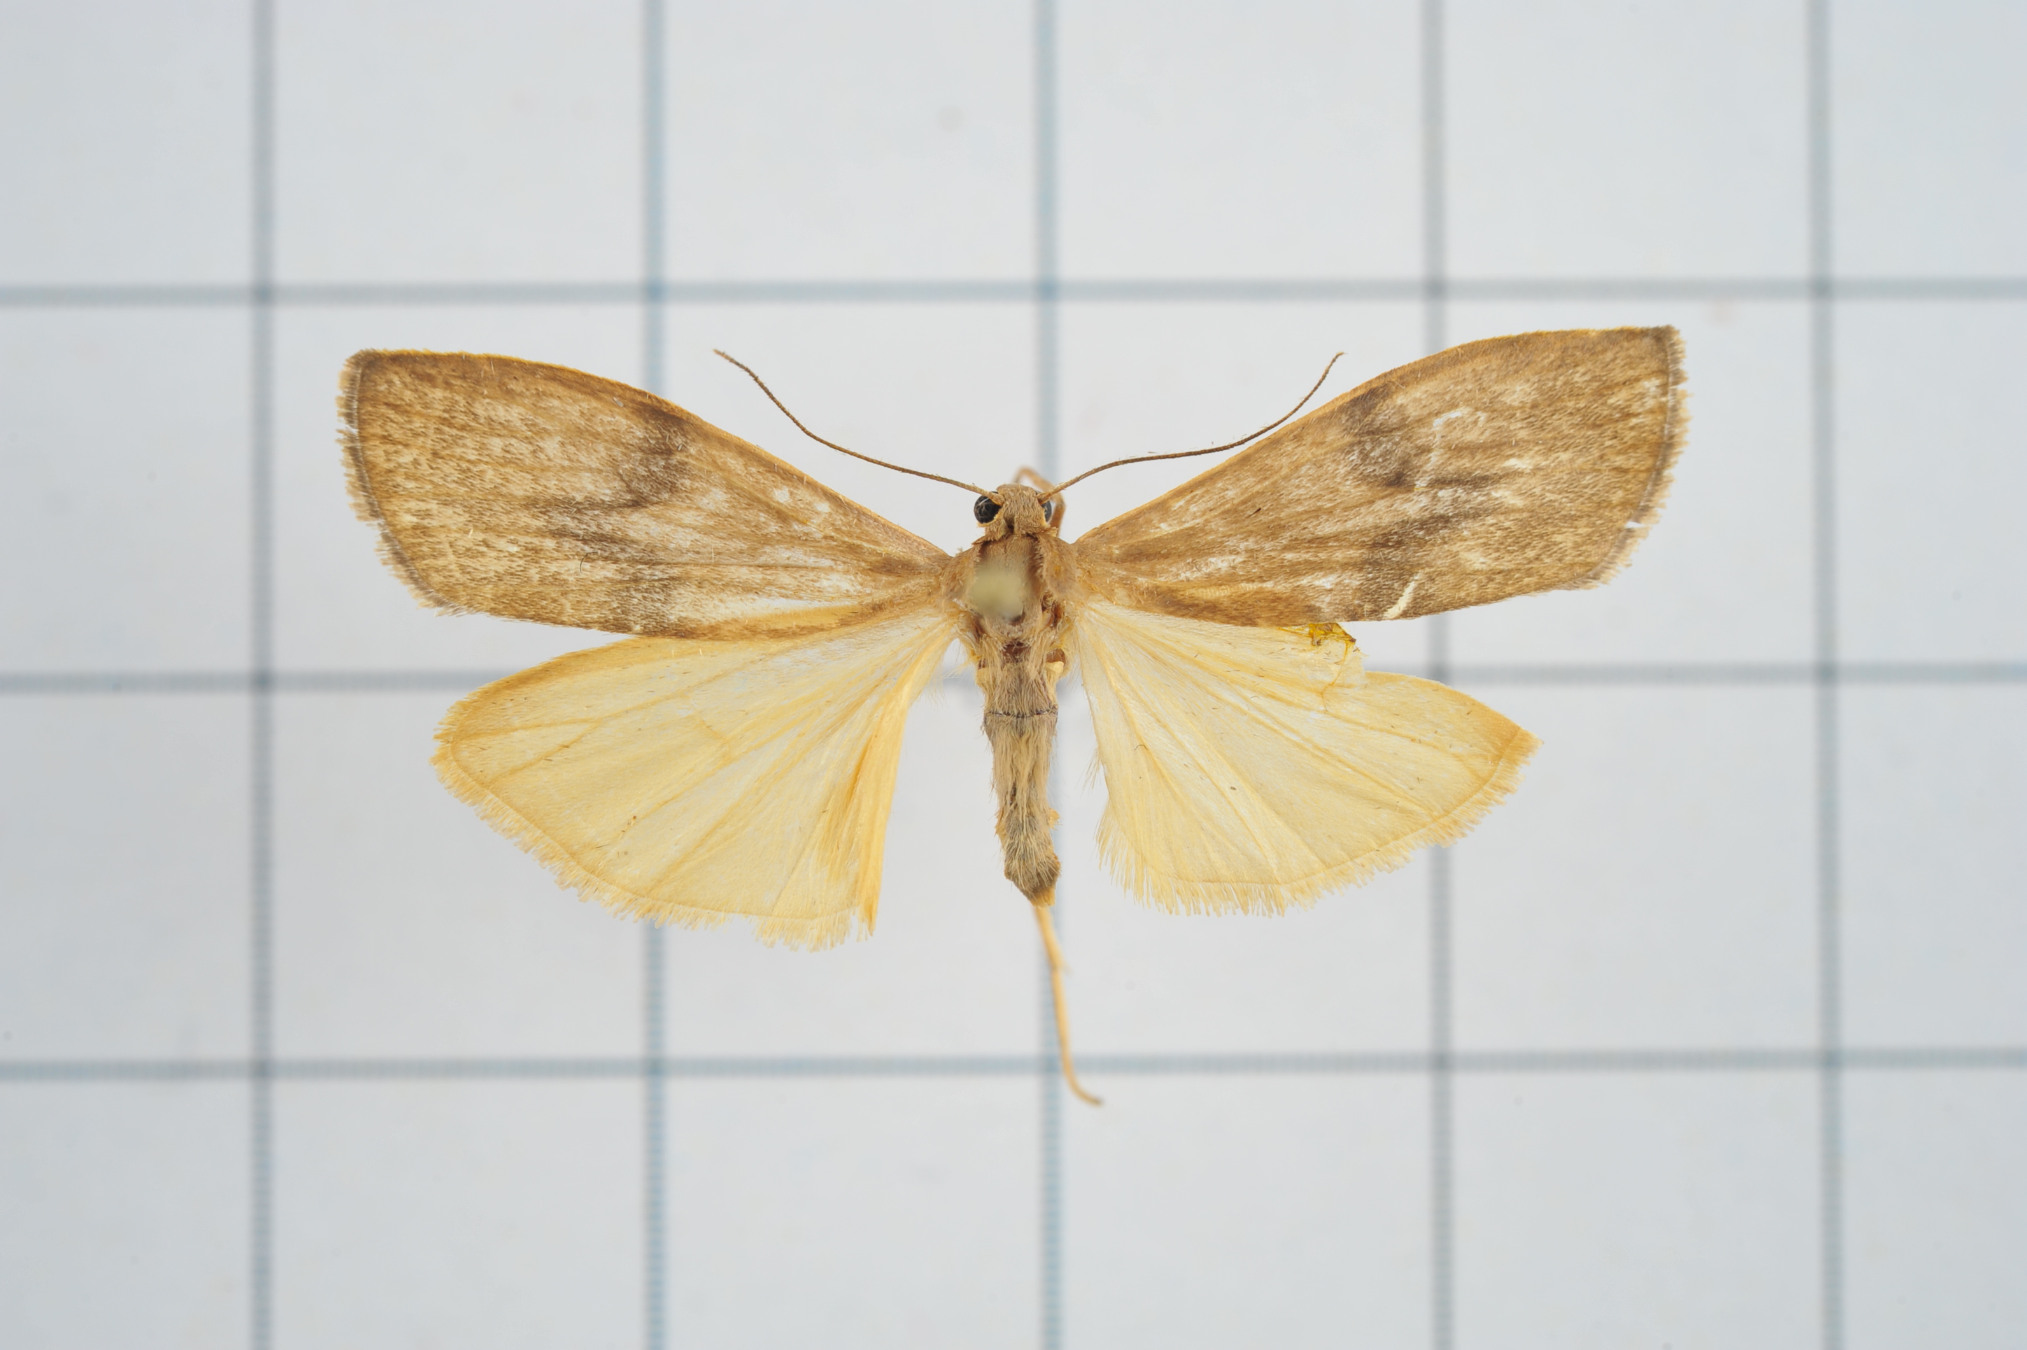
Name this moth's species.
Teuloma tainebula
